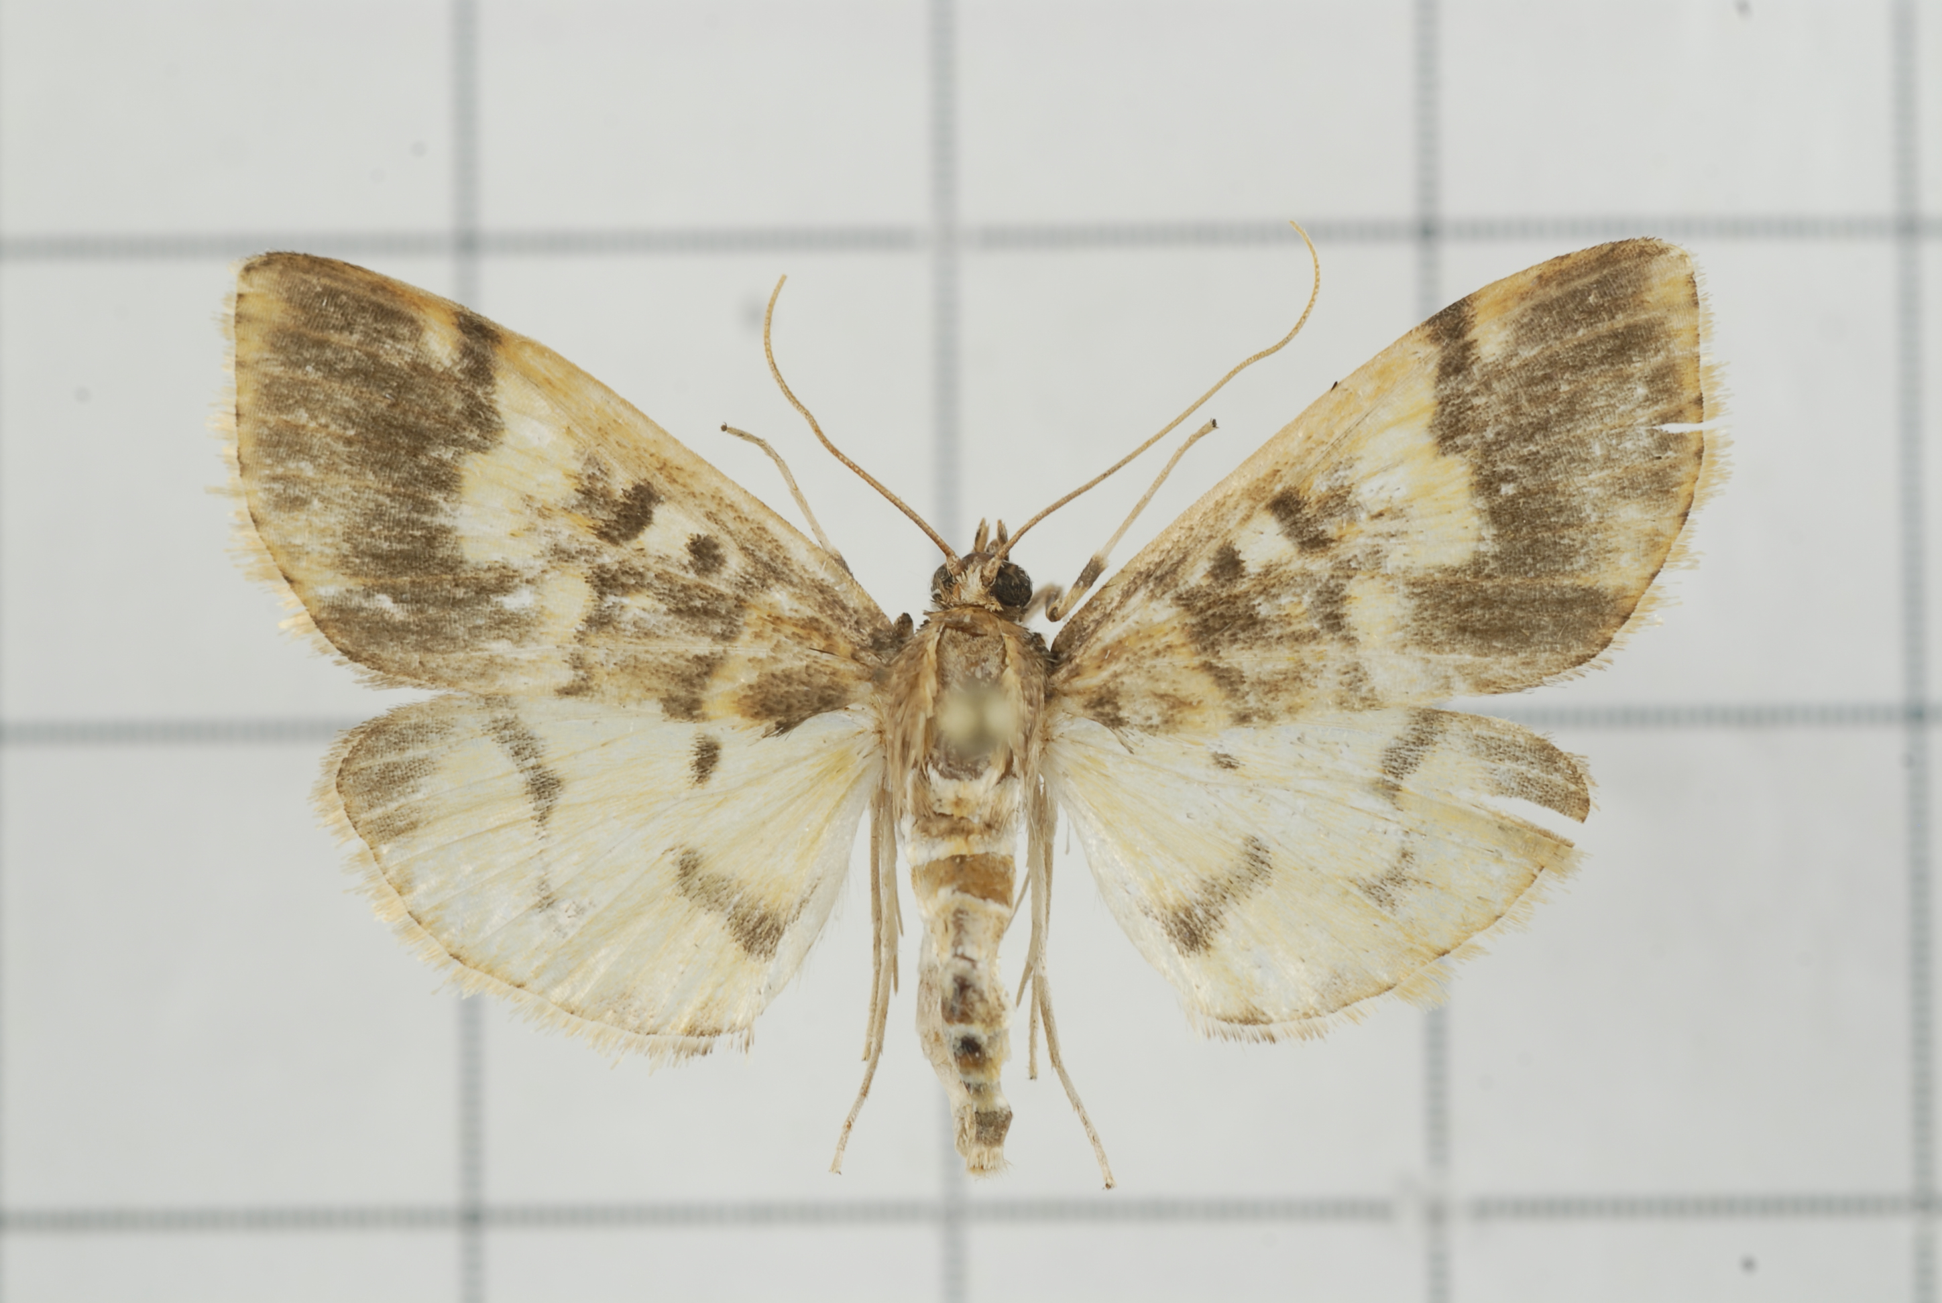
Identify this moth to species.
Pseudebulea fentoni
